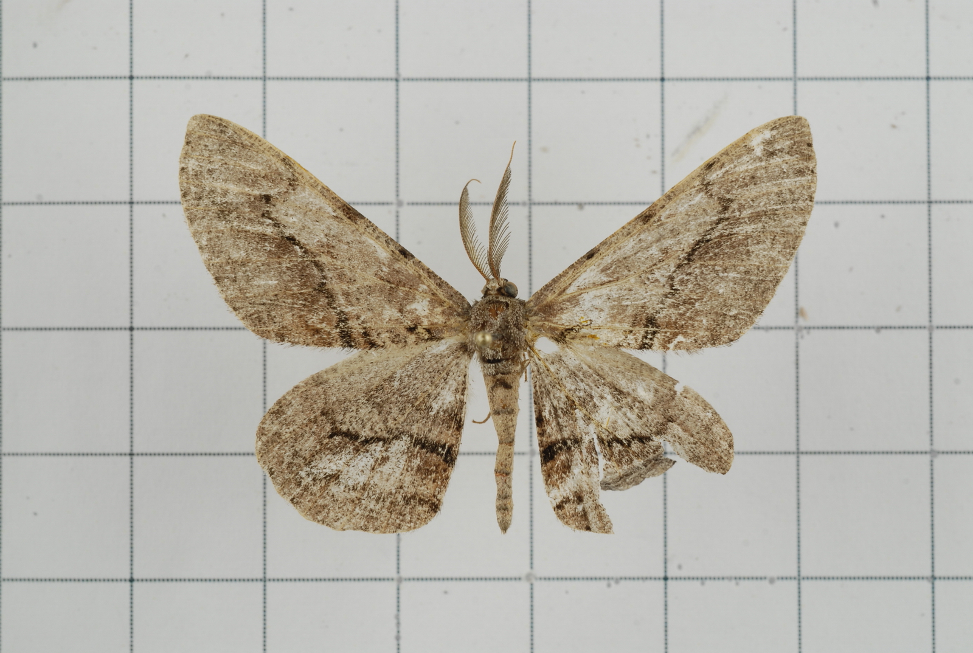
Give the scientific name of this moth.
Hypomecis obliquisigna
